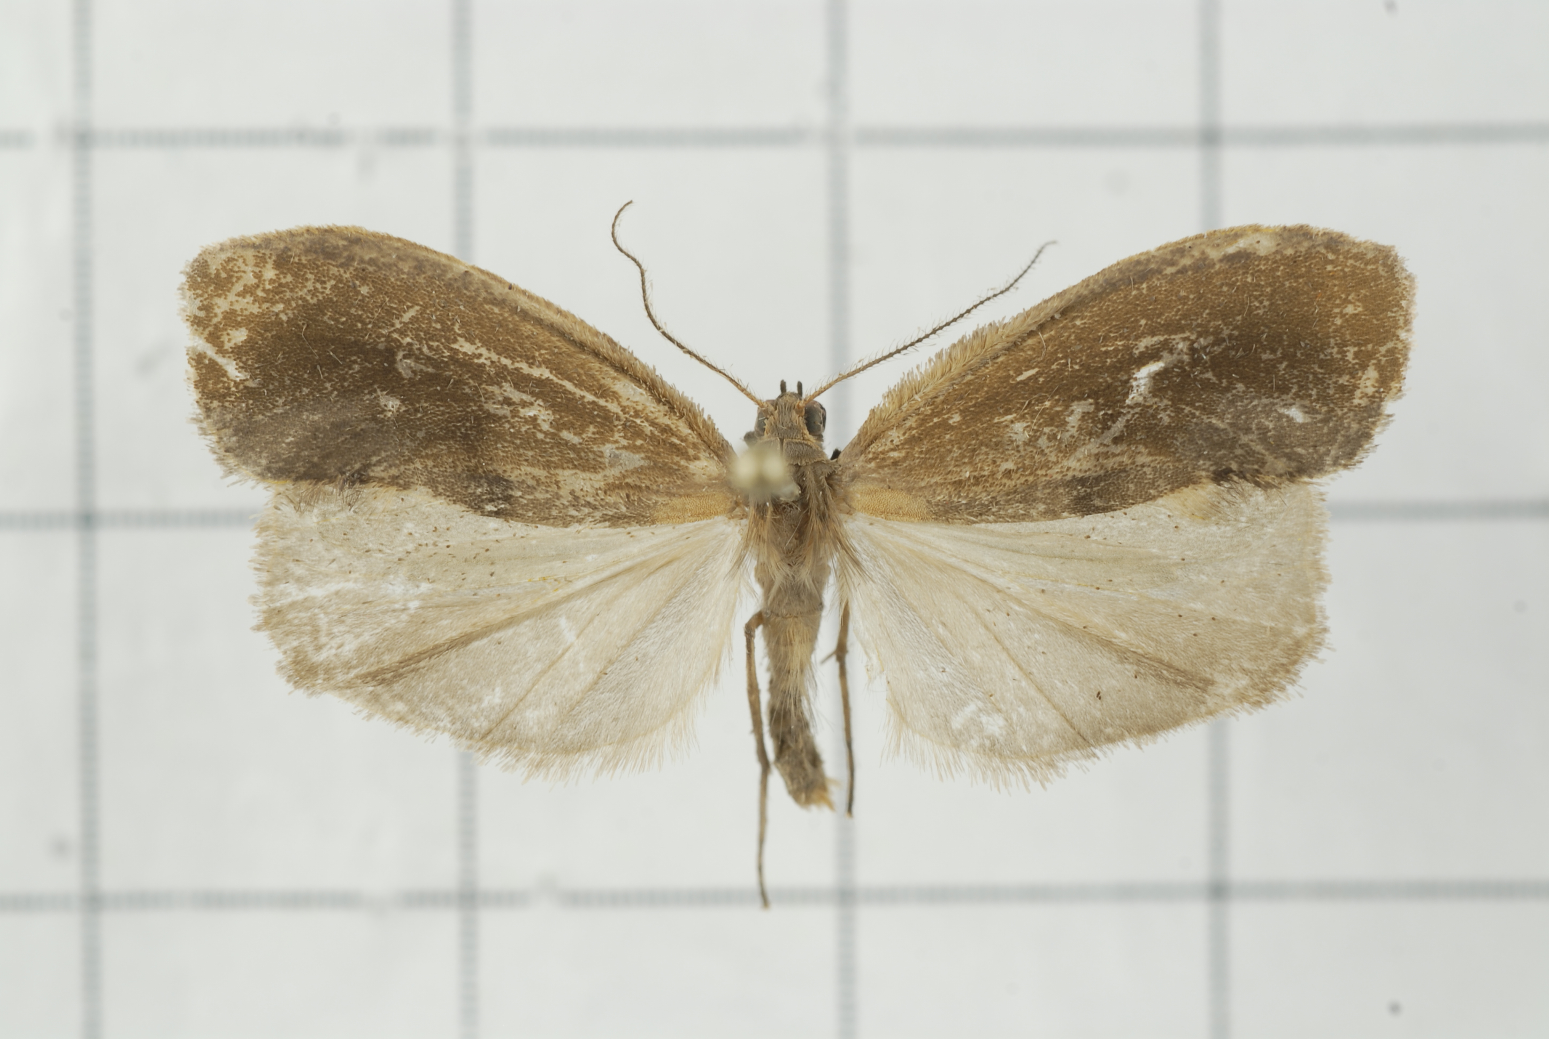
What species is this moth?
Gampola sinica
